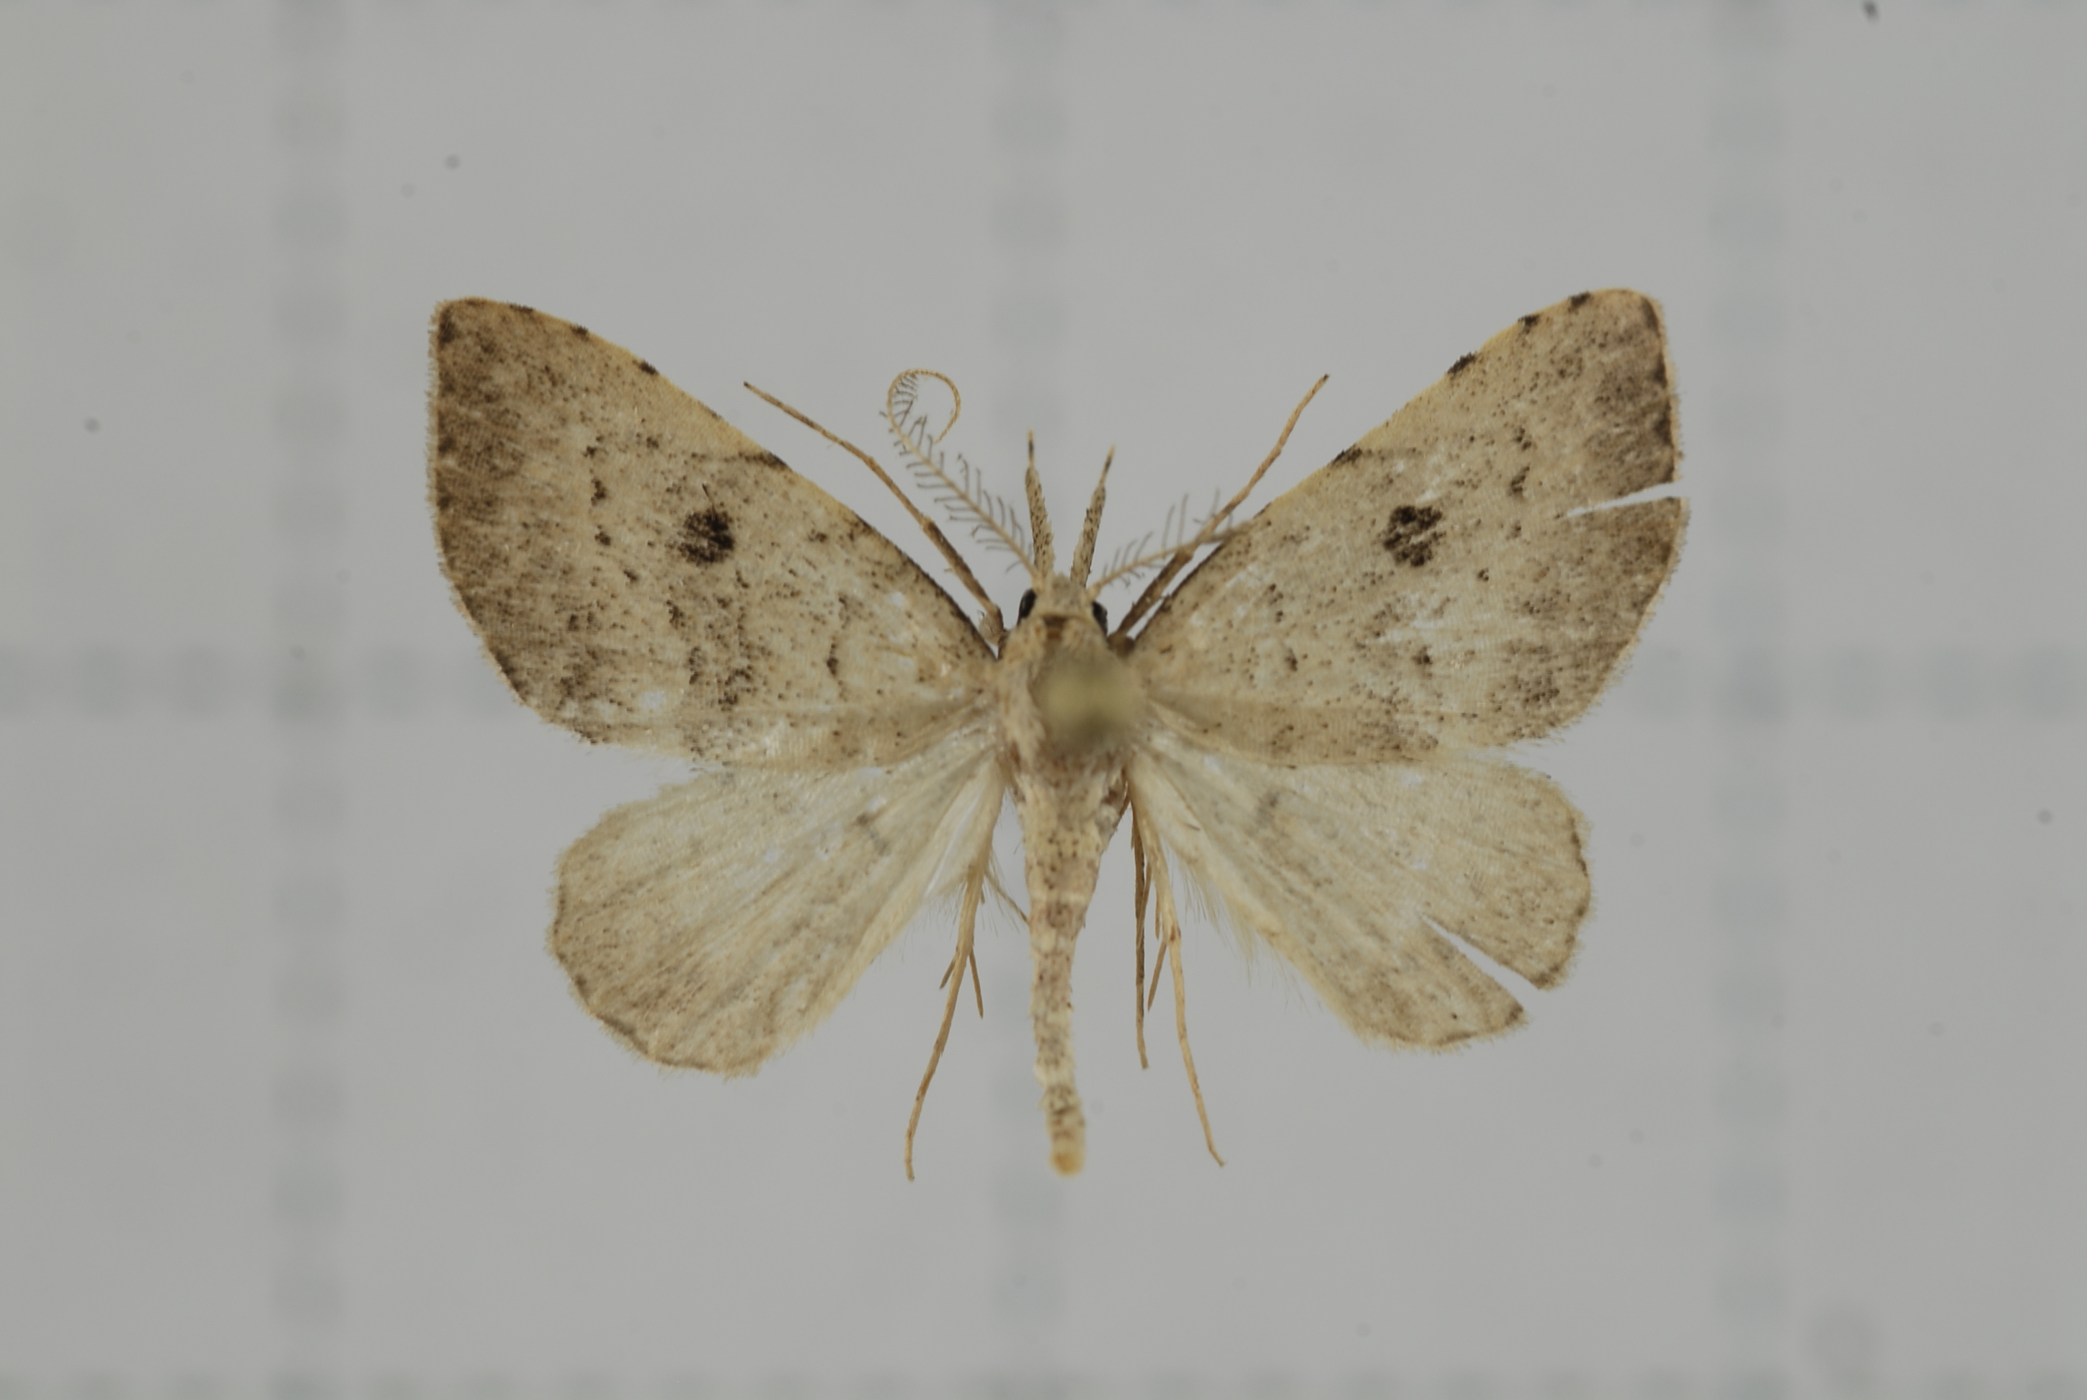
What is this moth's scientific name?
Feathalina angulata
